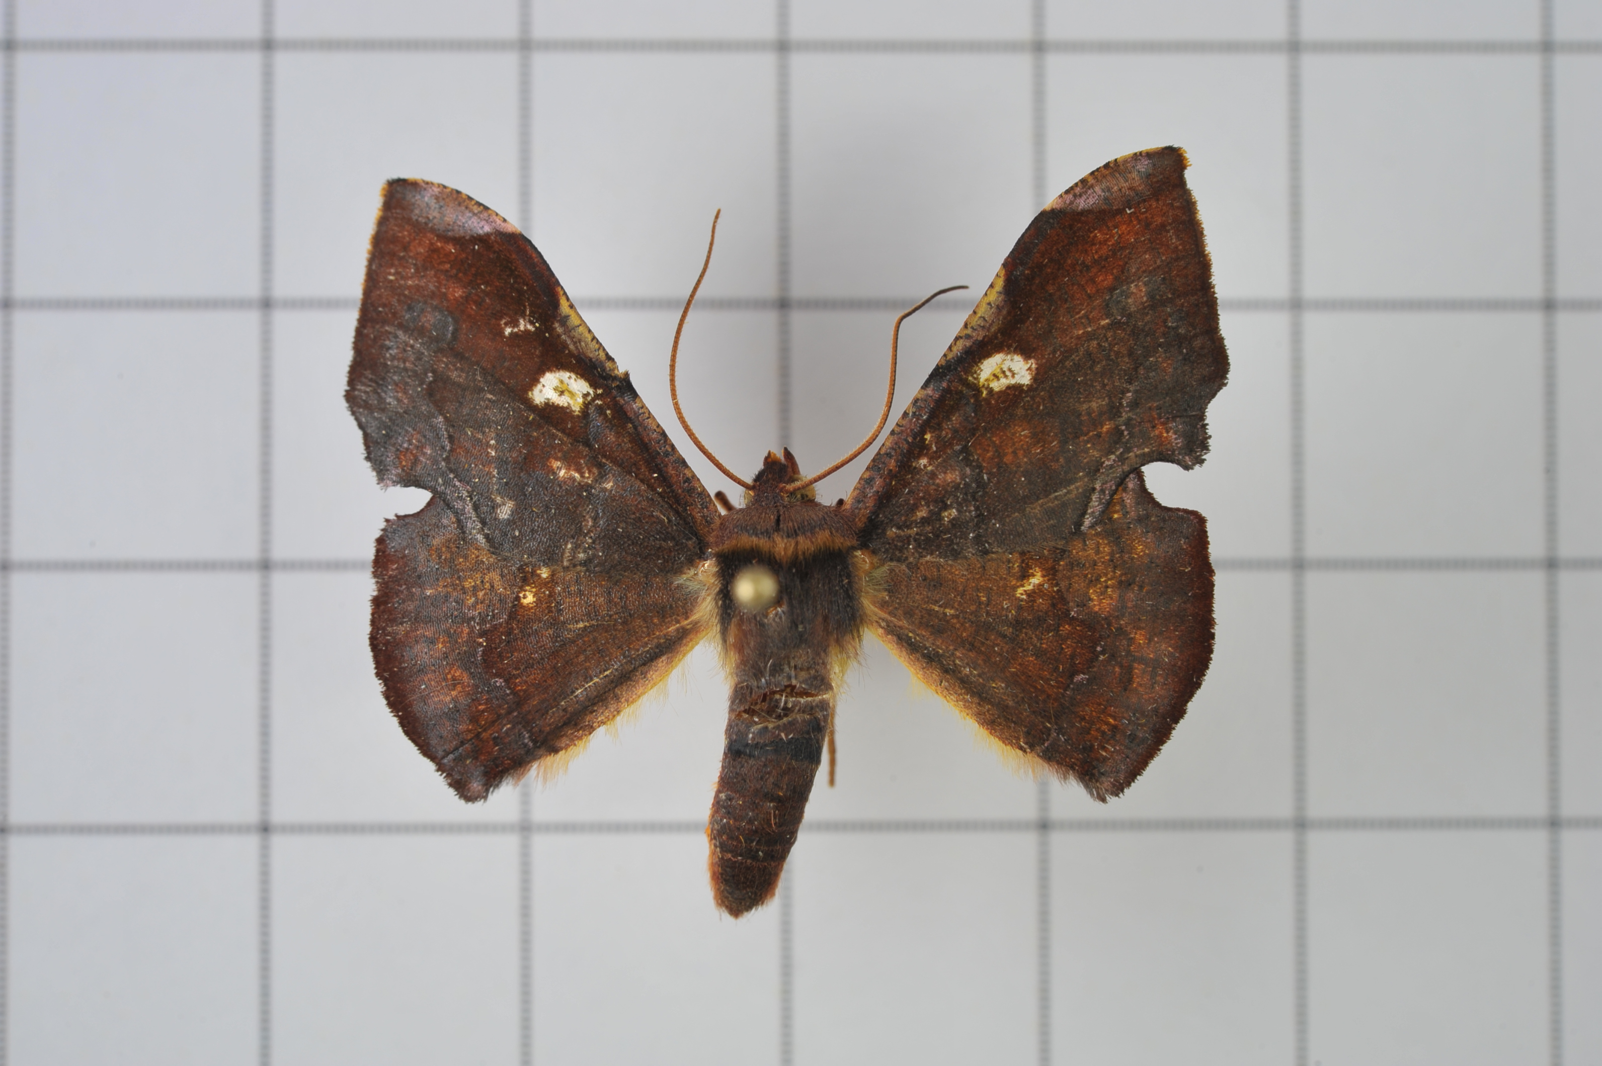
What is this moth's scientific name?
Fascellina chromataria
